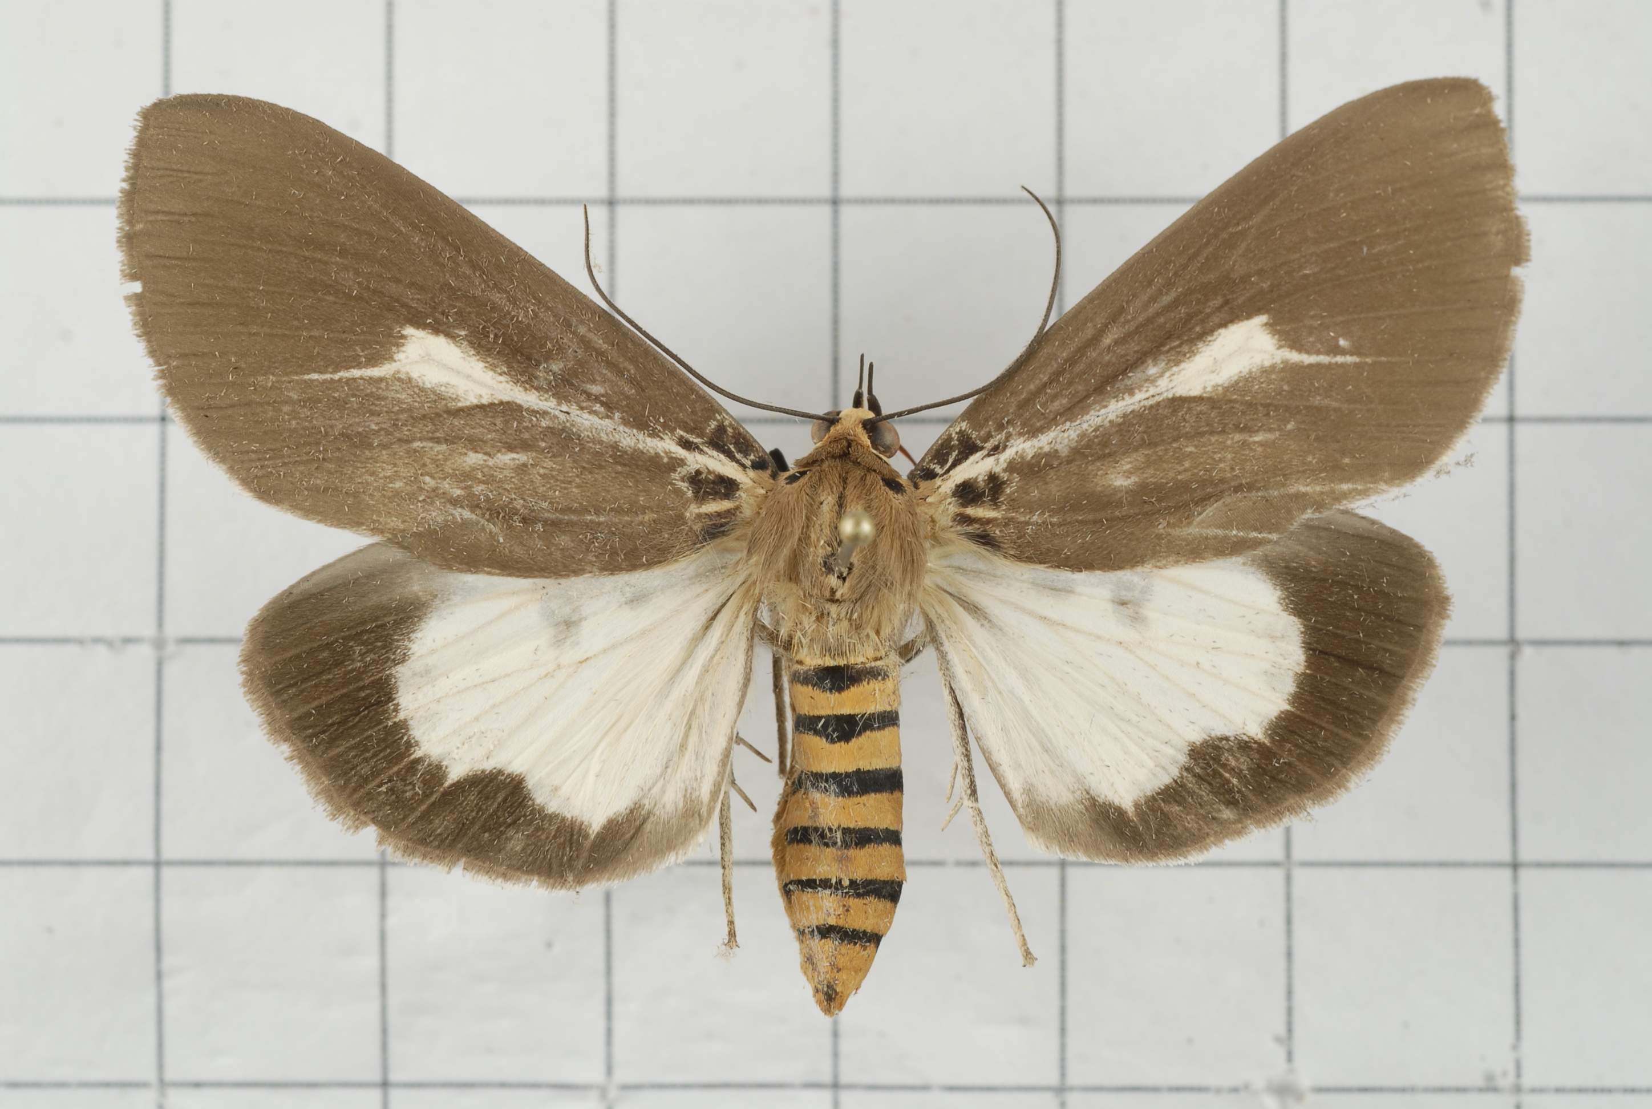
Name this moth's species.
Asota heliconia zebrina
